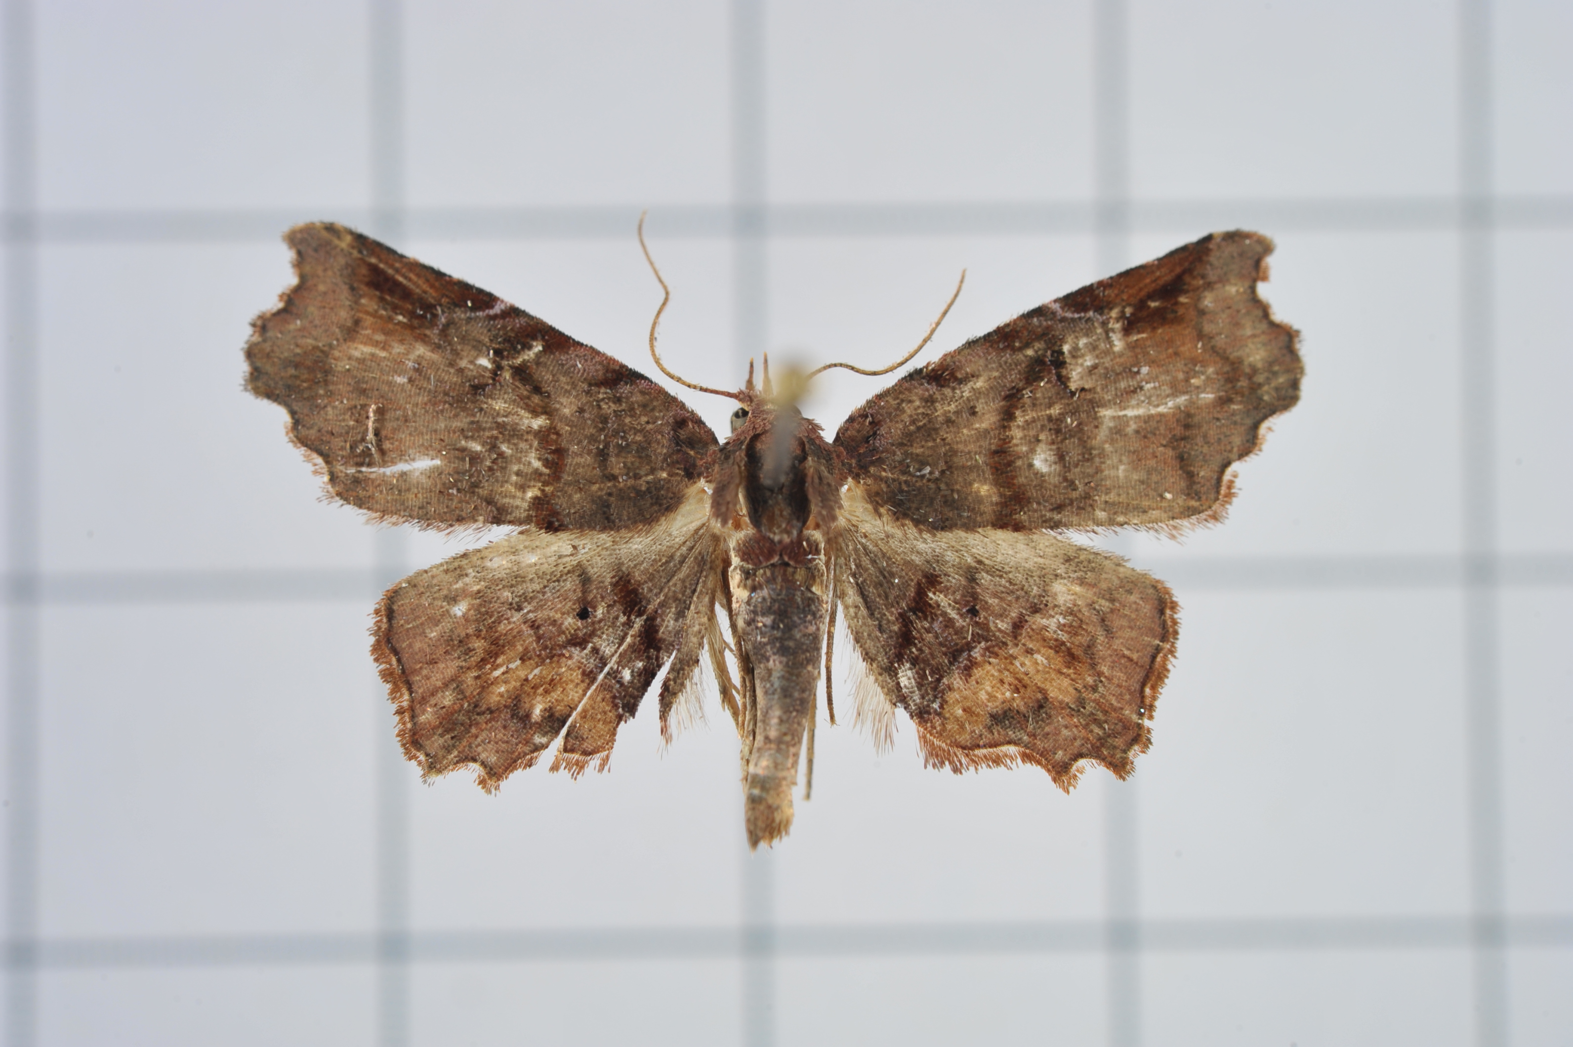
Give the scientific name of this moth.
Aroana baliensis
